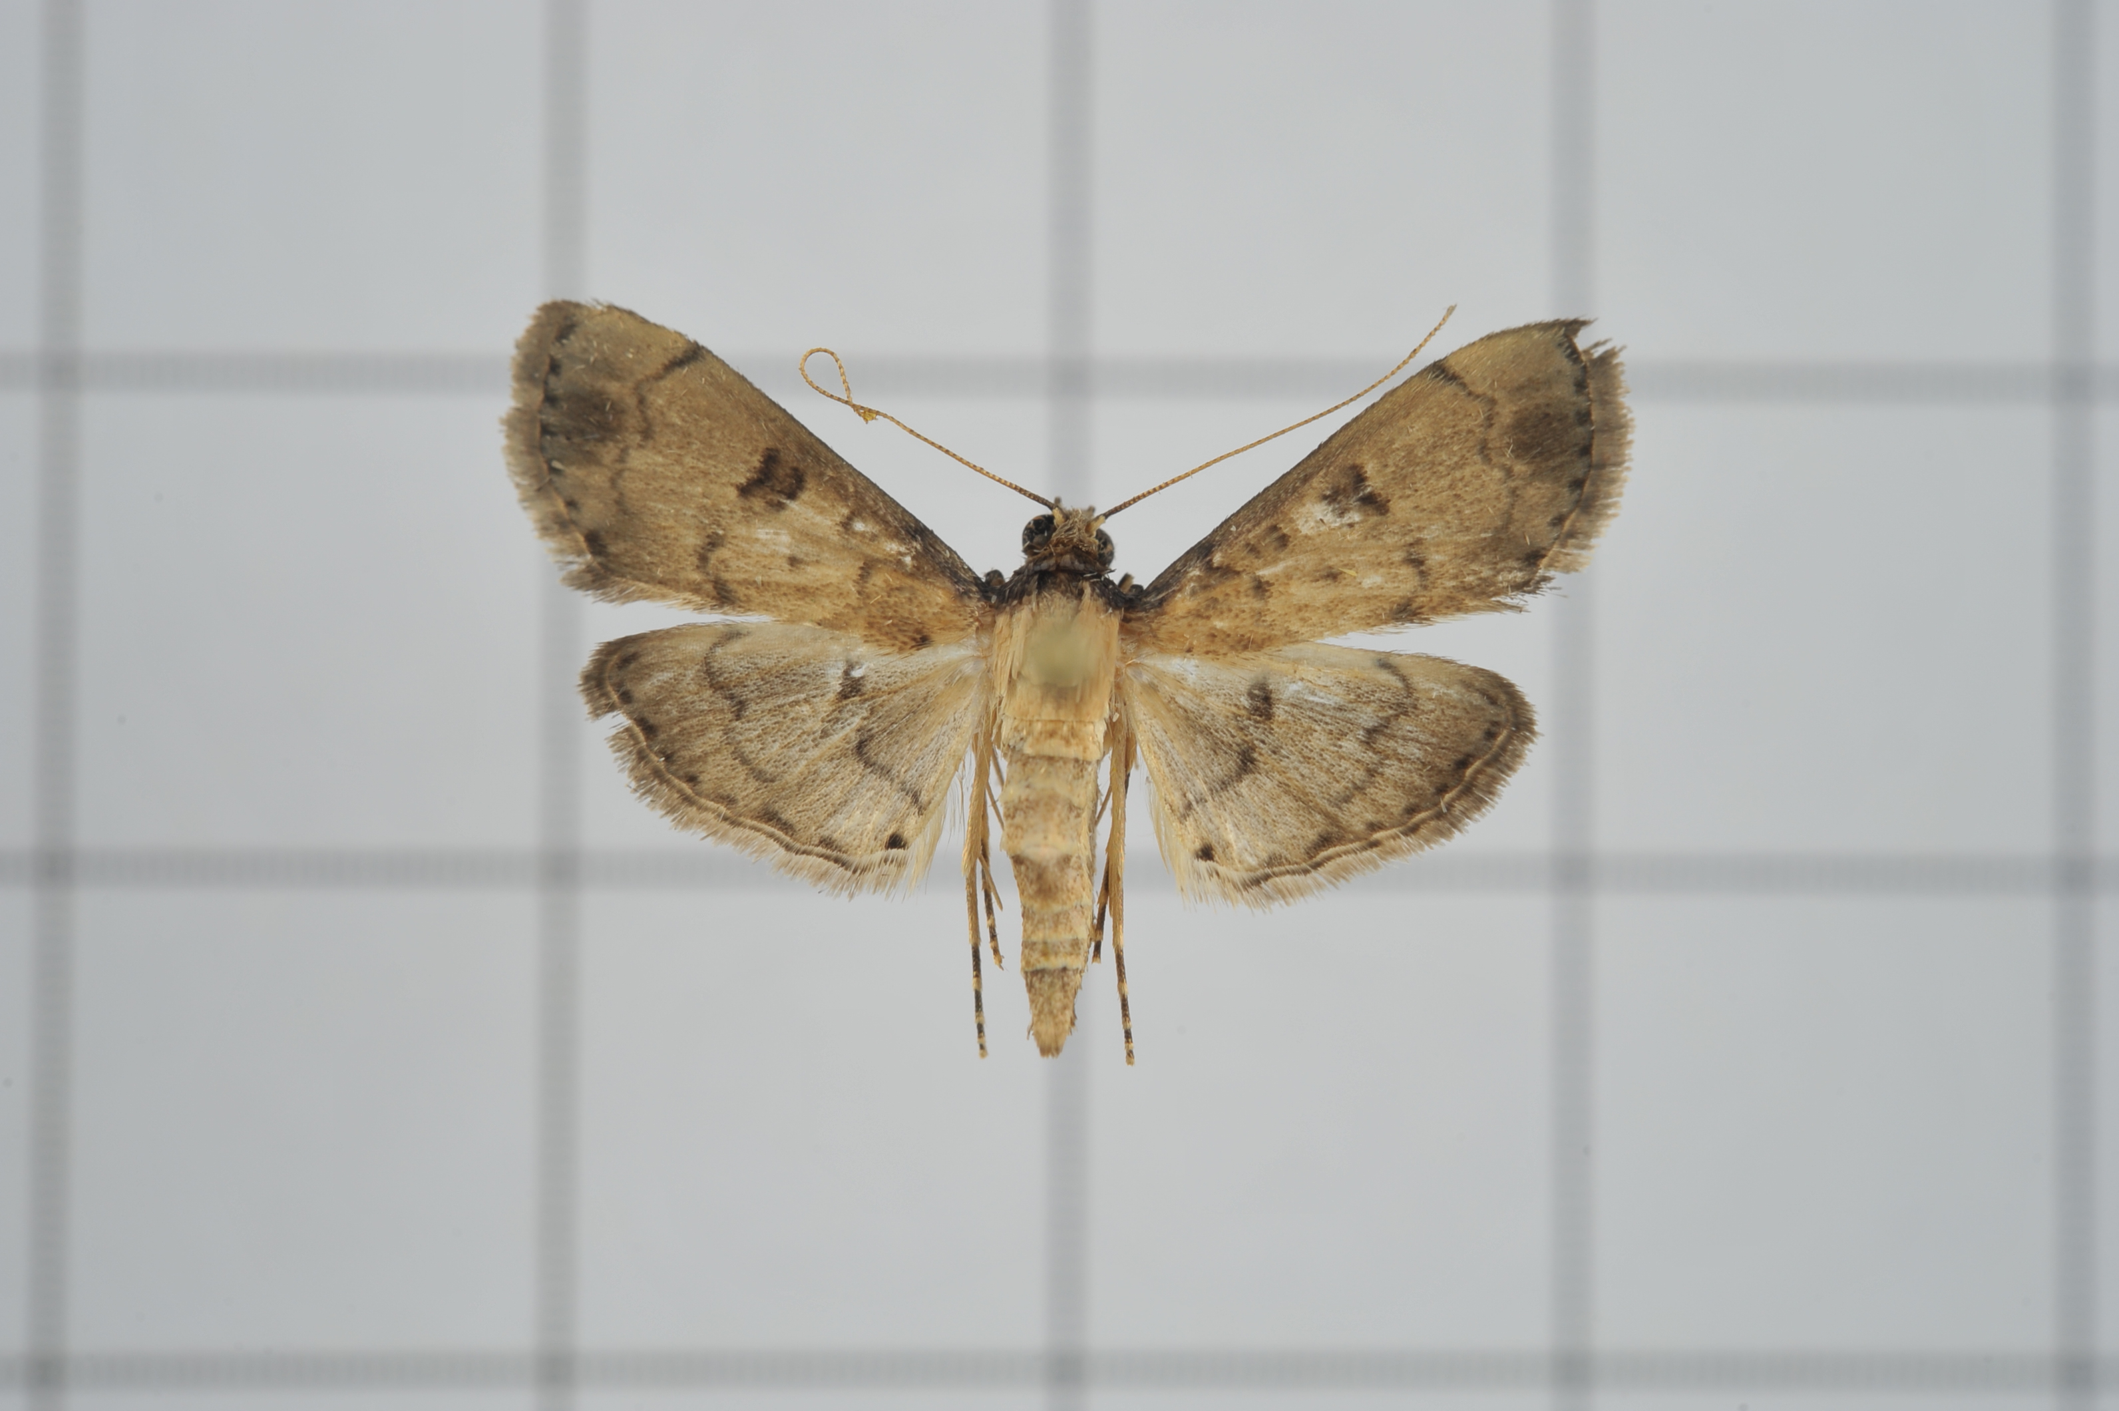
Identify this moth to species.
Nacoleia charesalis
